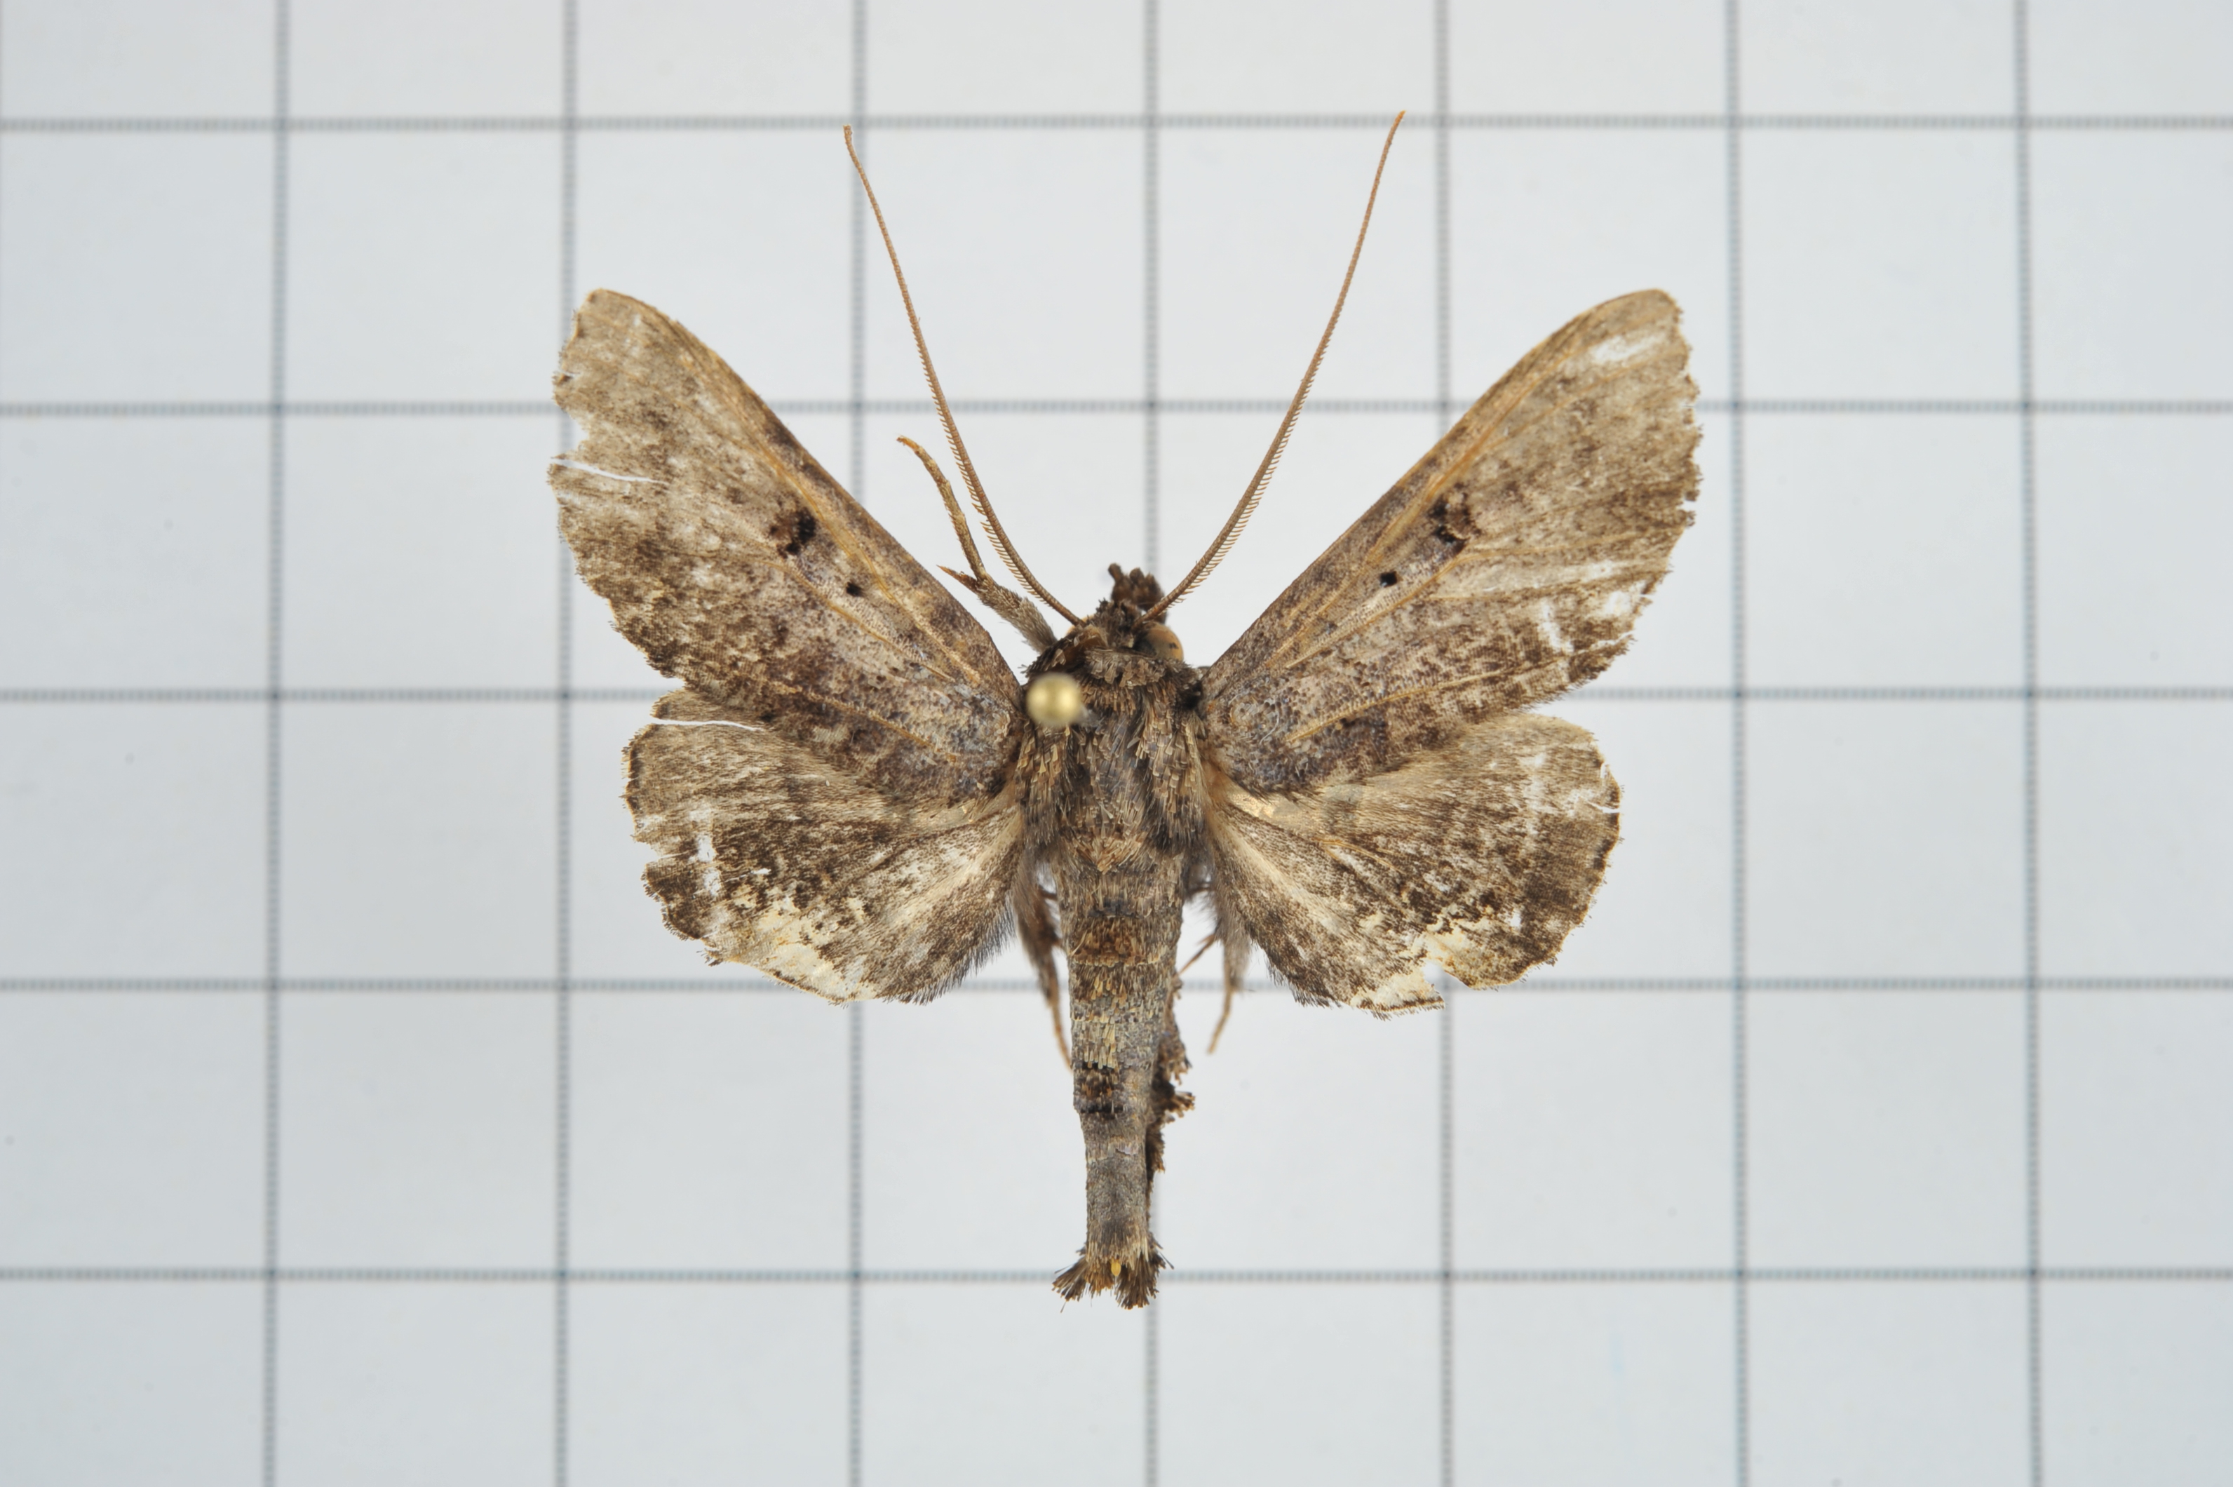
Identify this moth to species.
Anuga supraconstricta
